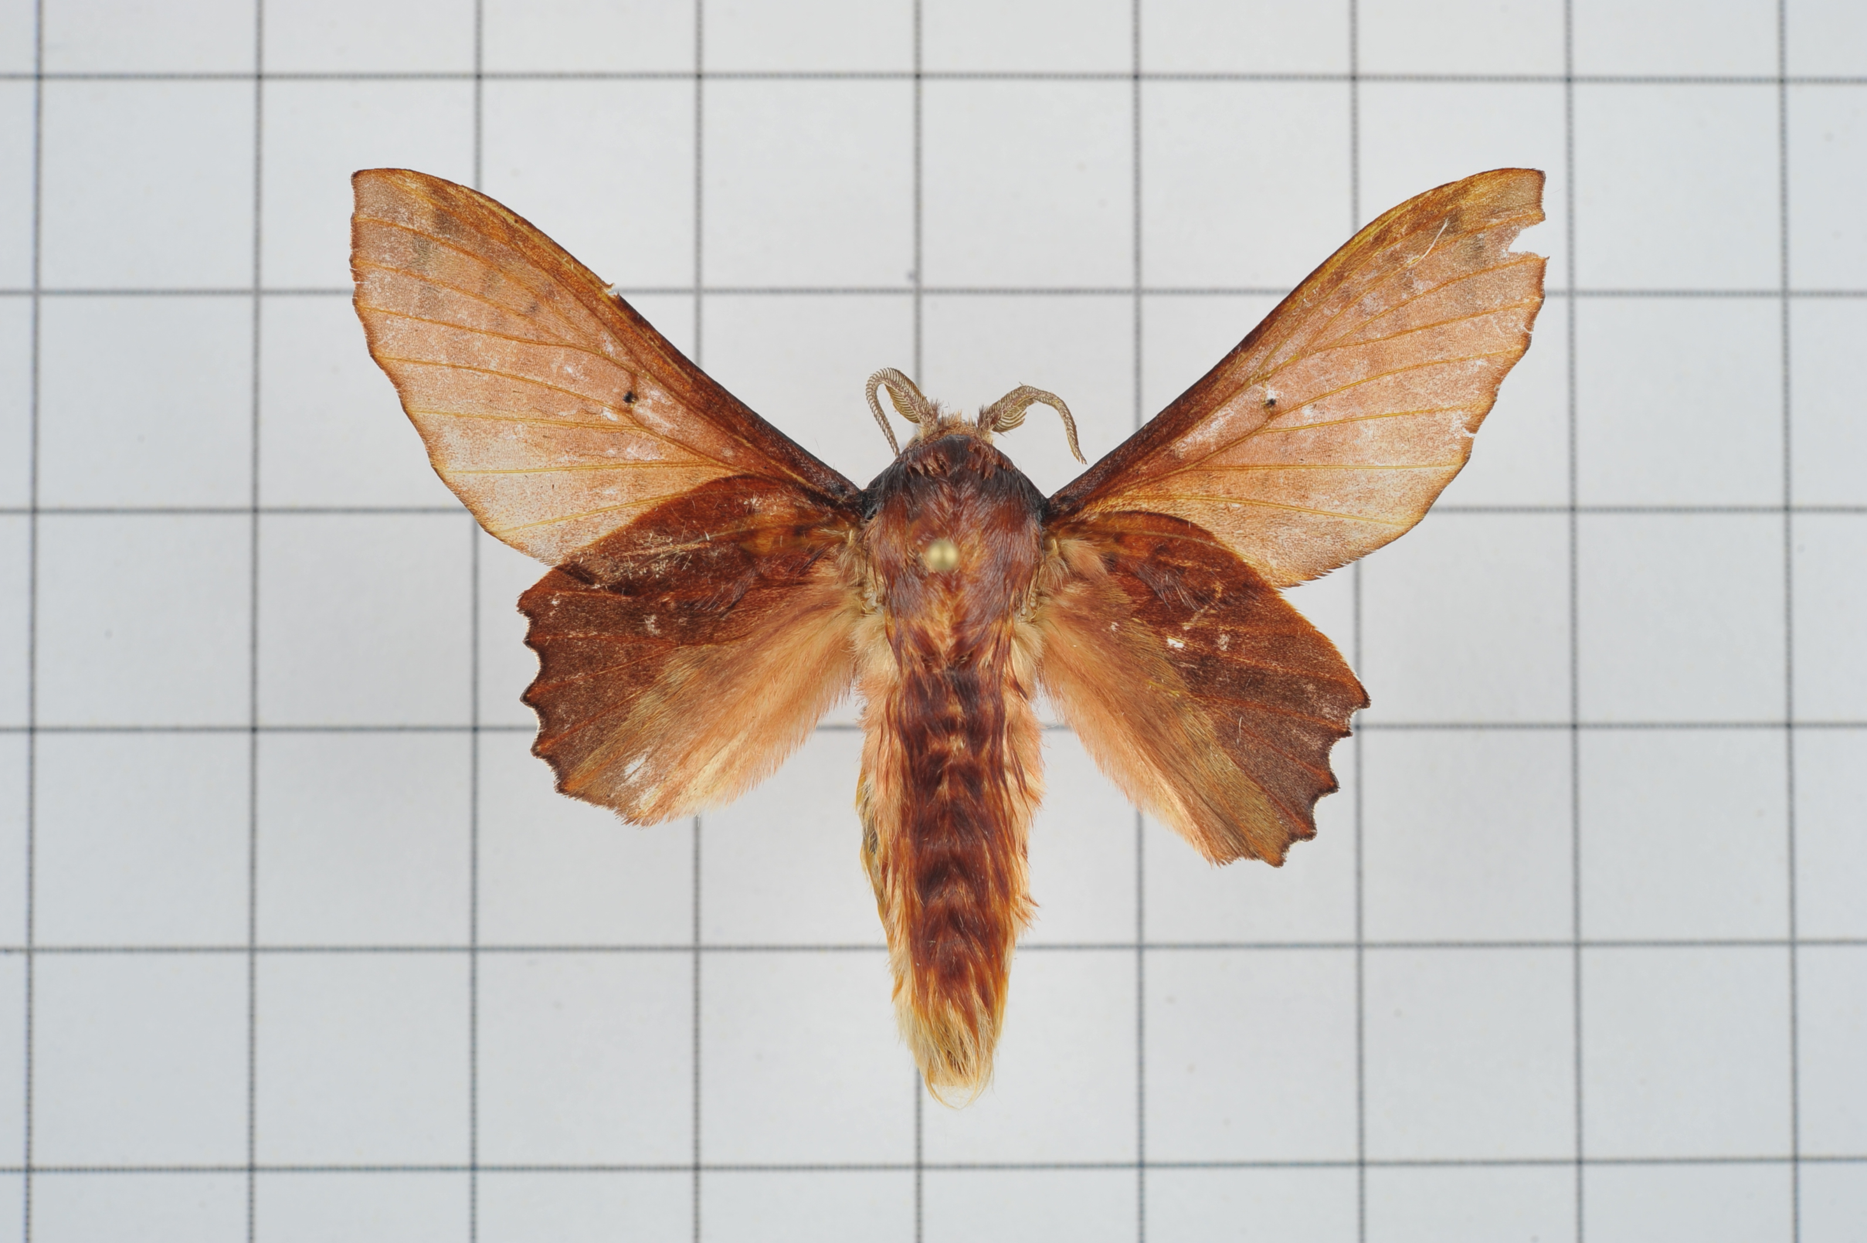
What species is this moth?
Paradoxopla sinuata taiwana
